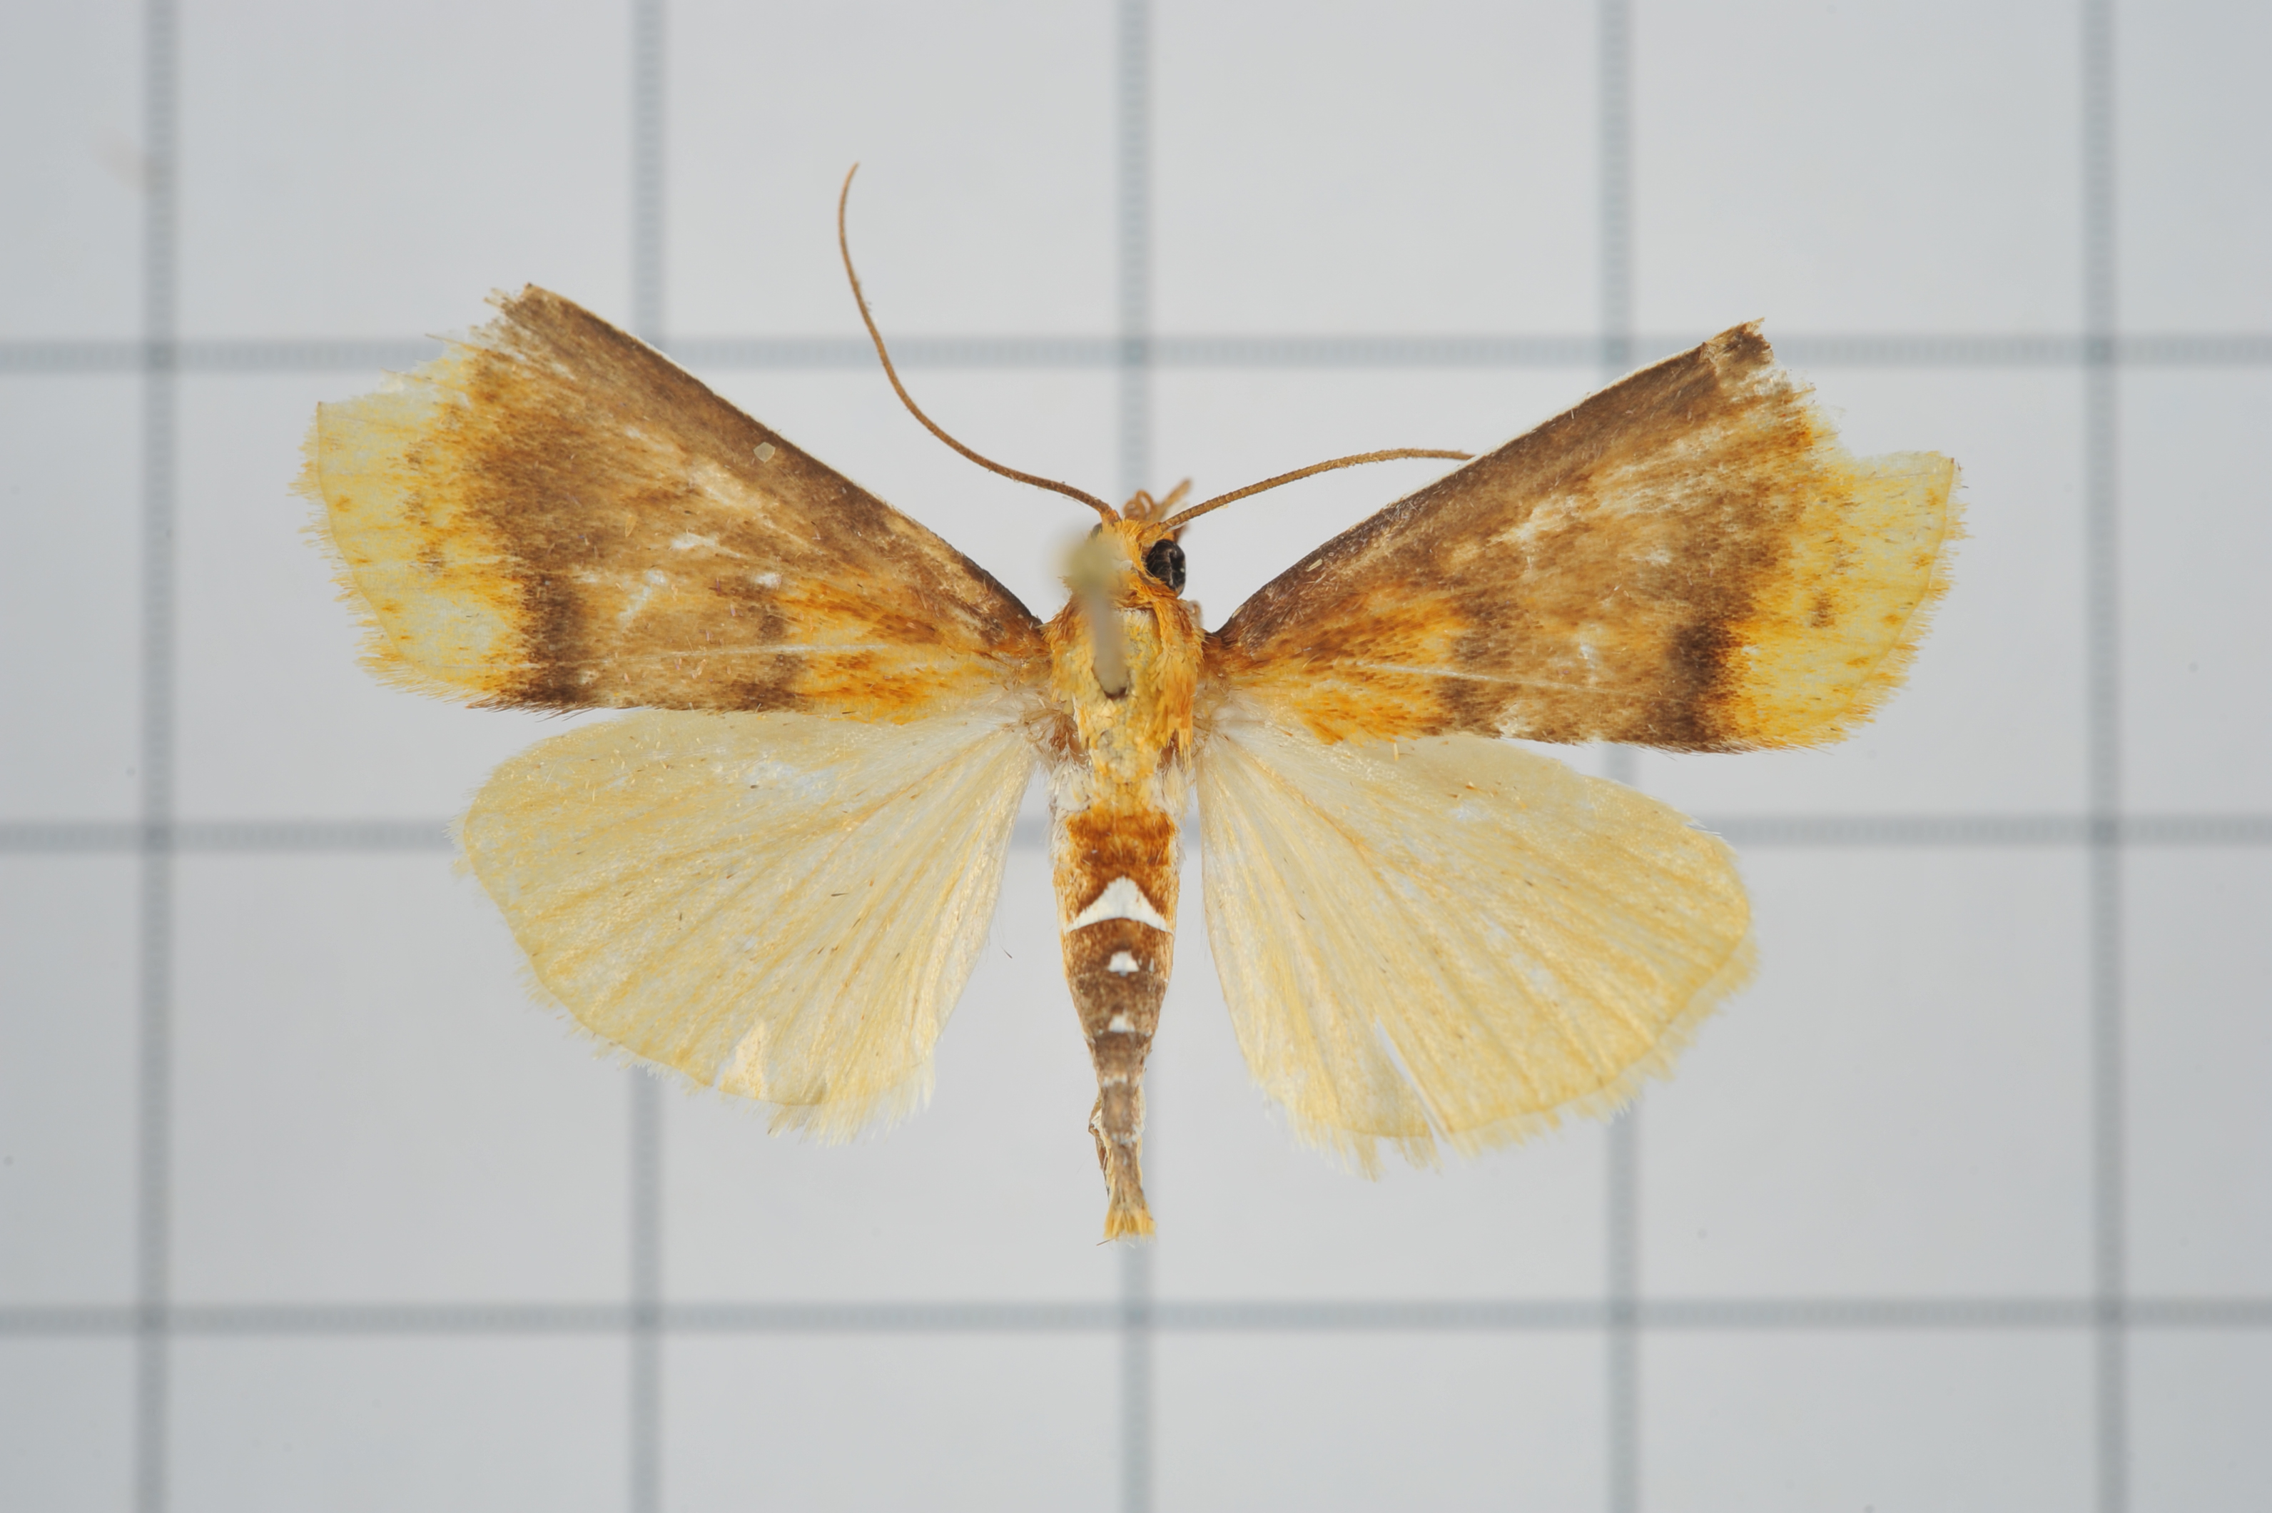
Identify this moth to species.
Lipararchis tranquillalis
